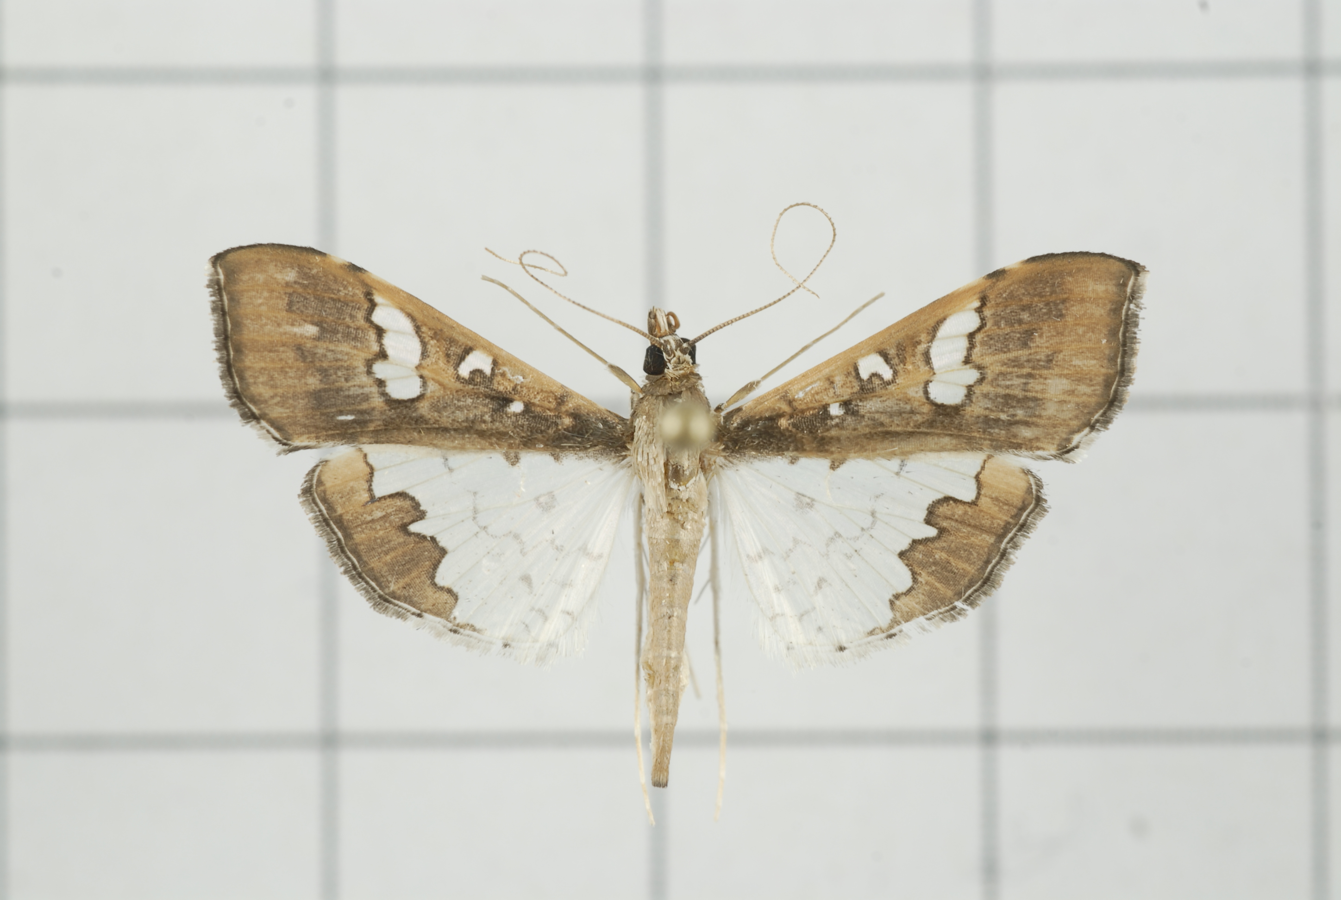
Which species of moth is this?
Maruca vitrata
